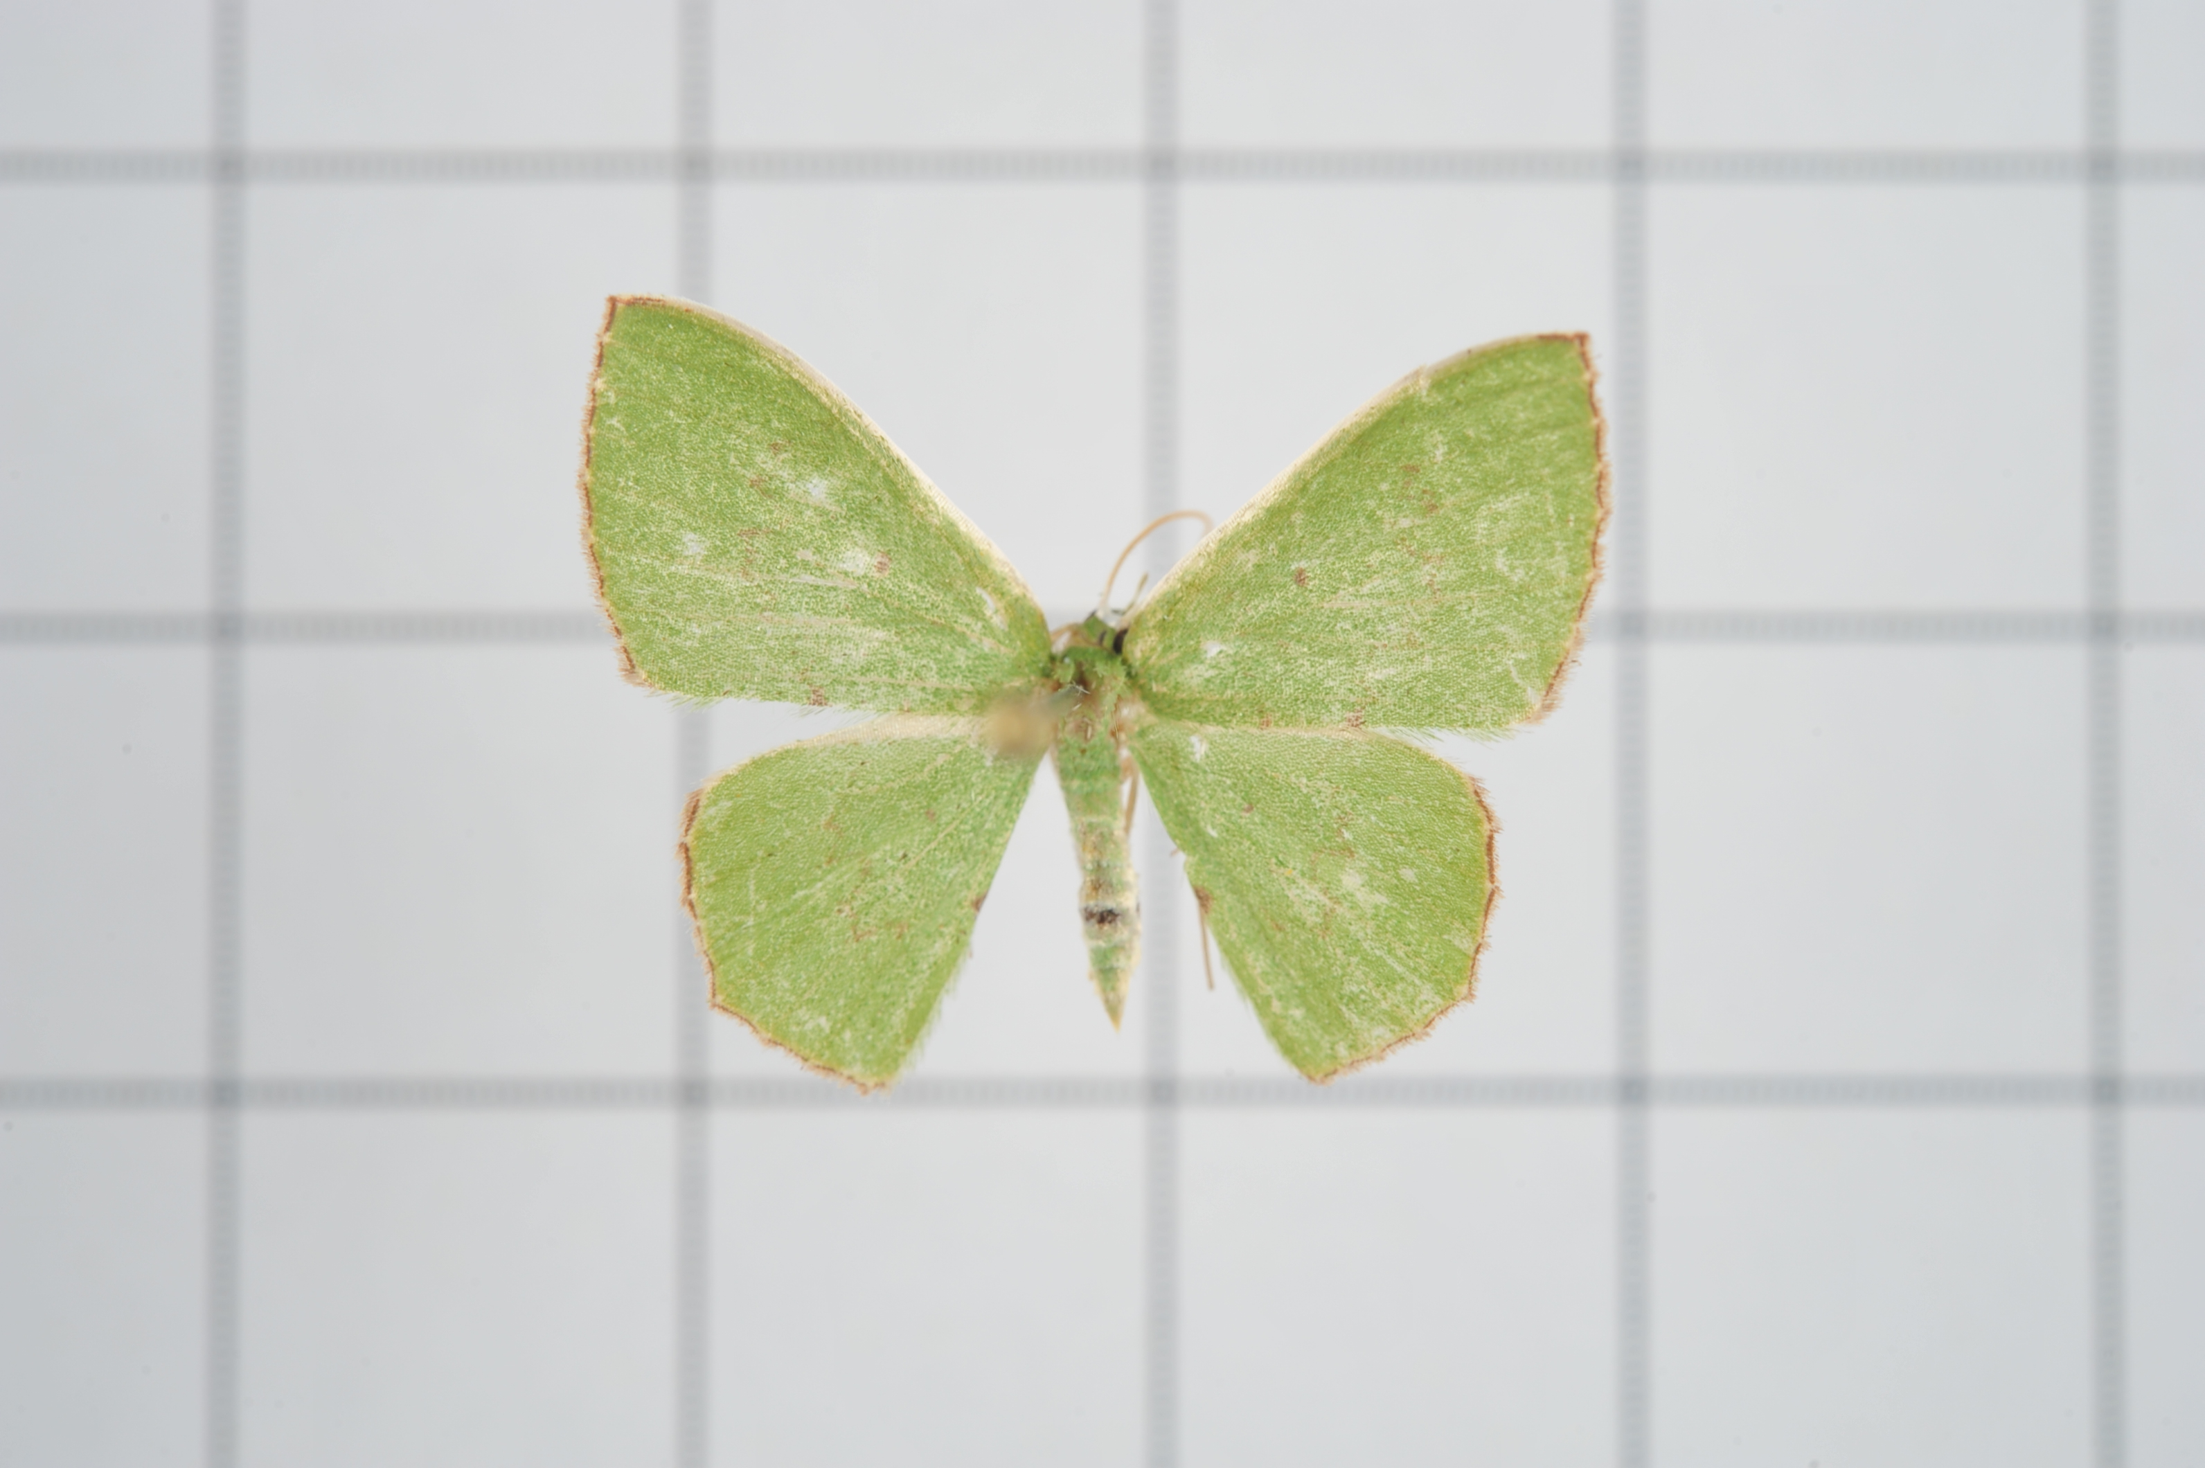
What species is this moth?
Oenospila flavifusata
